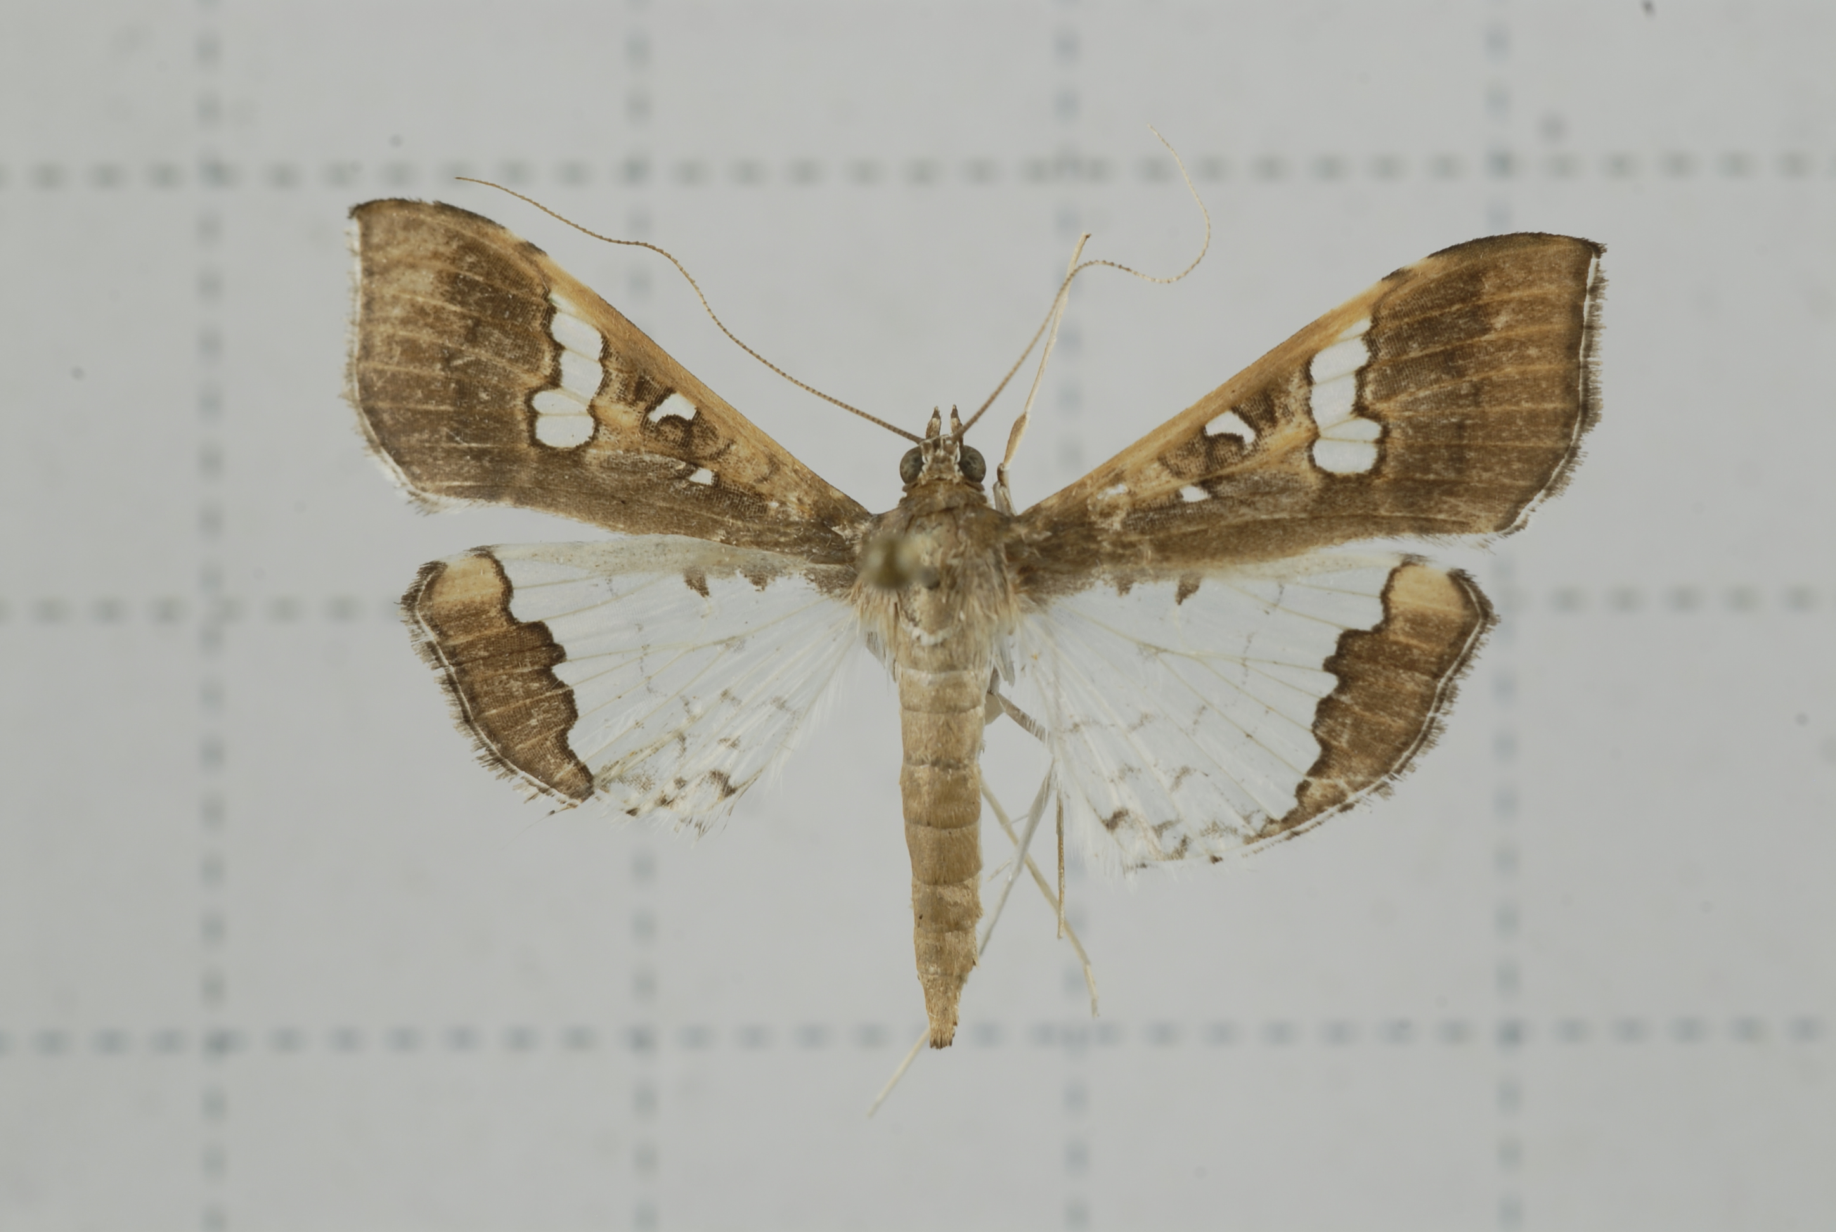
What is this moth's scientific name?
Maruca vitrata
